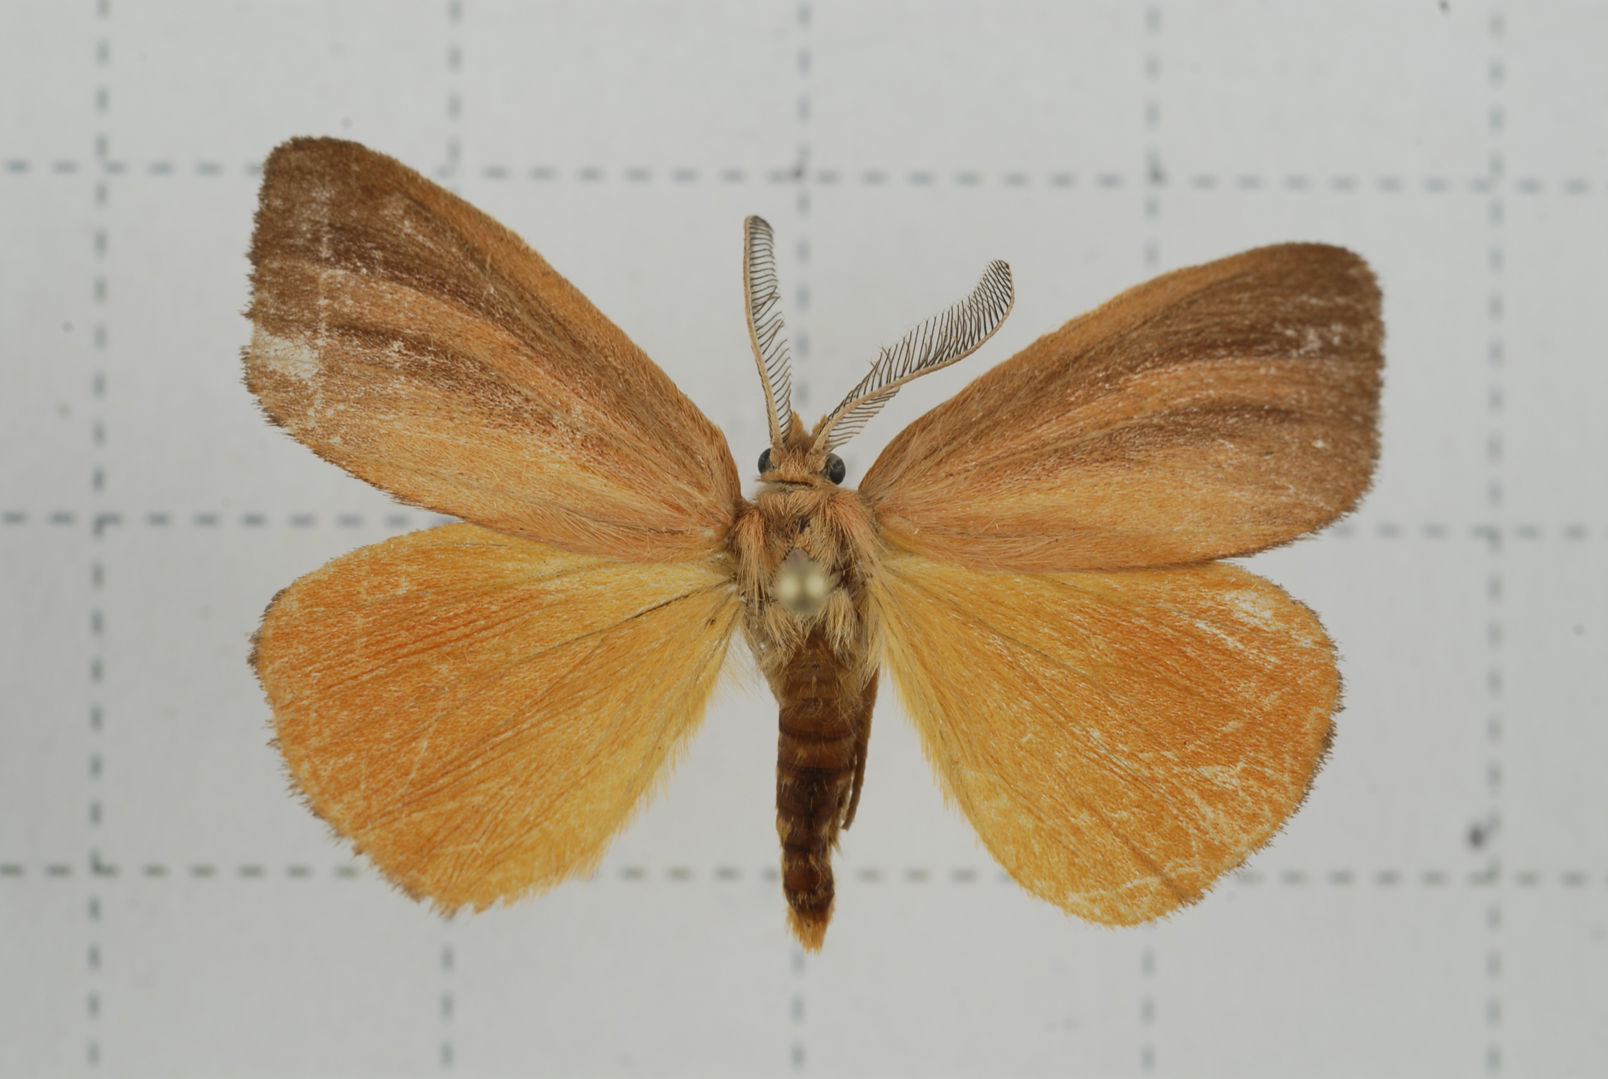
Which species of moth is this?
Pantana substrigosa
